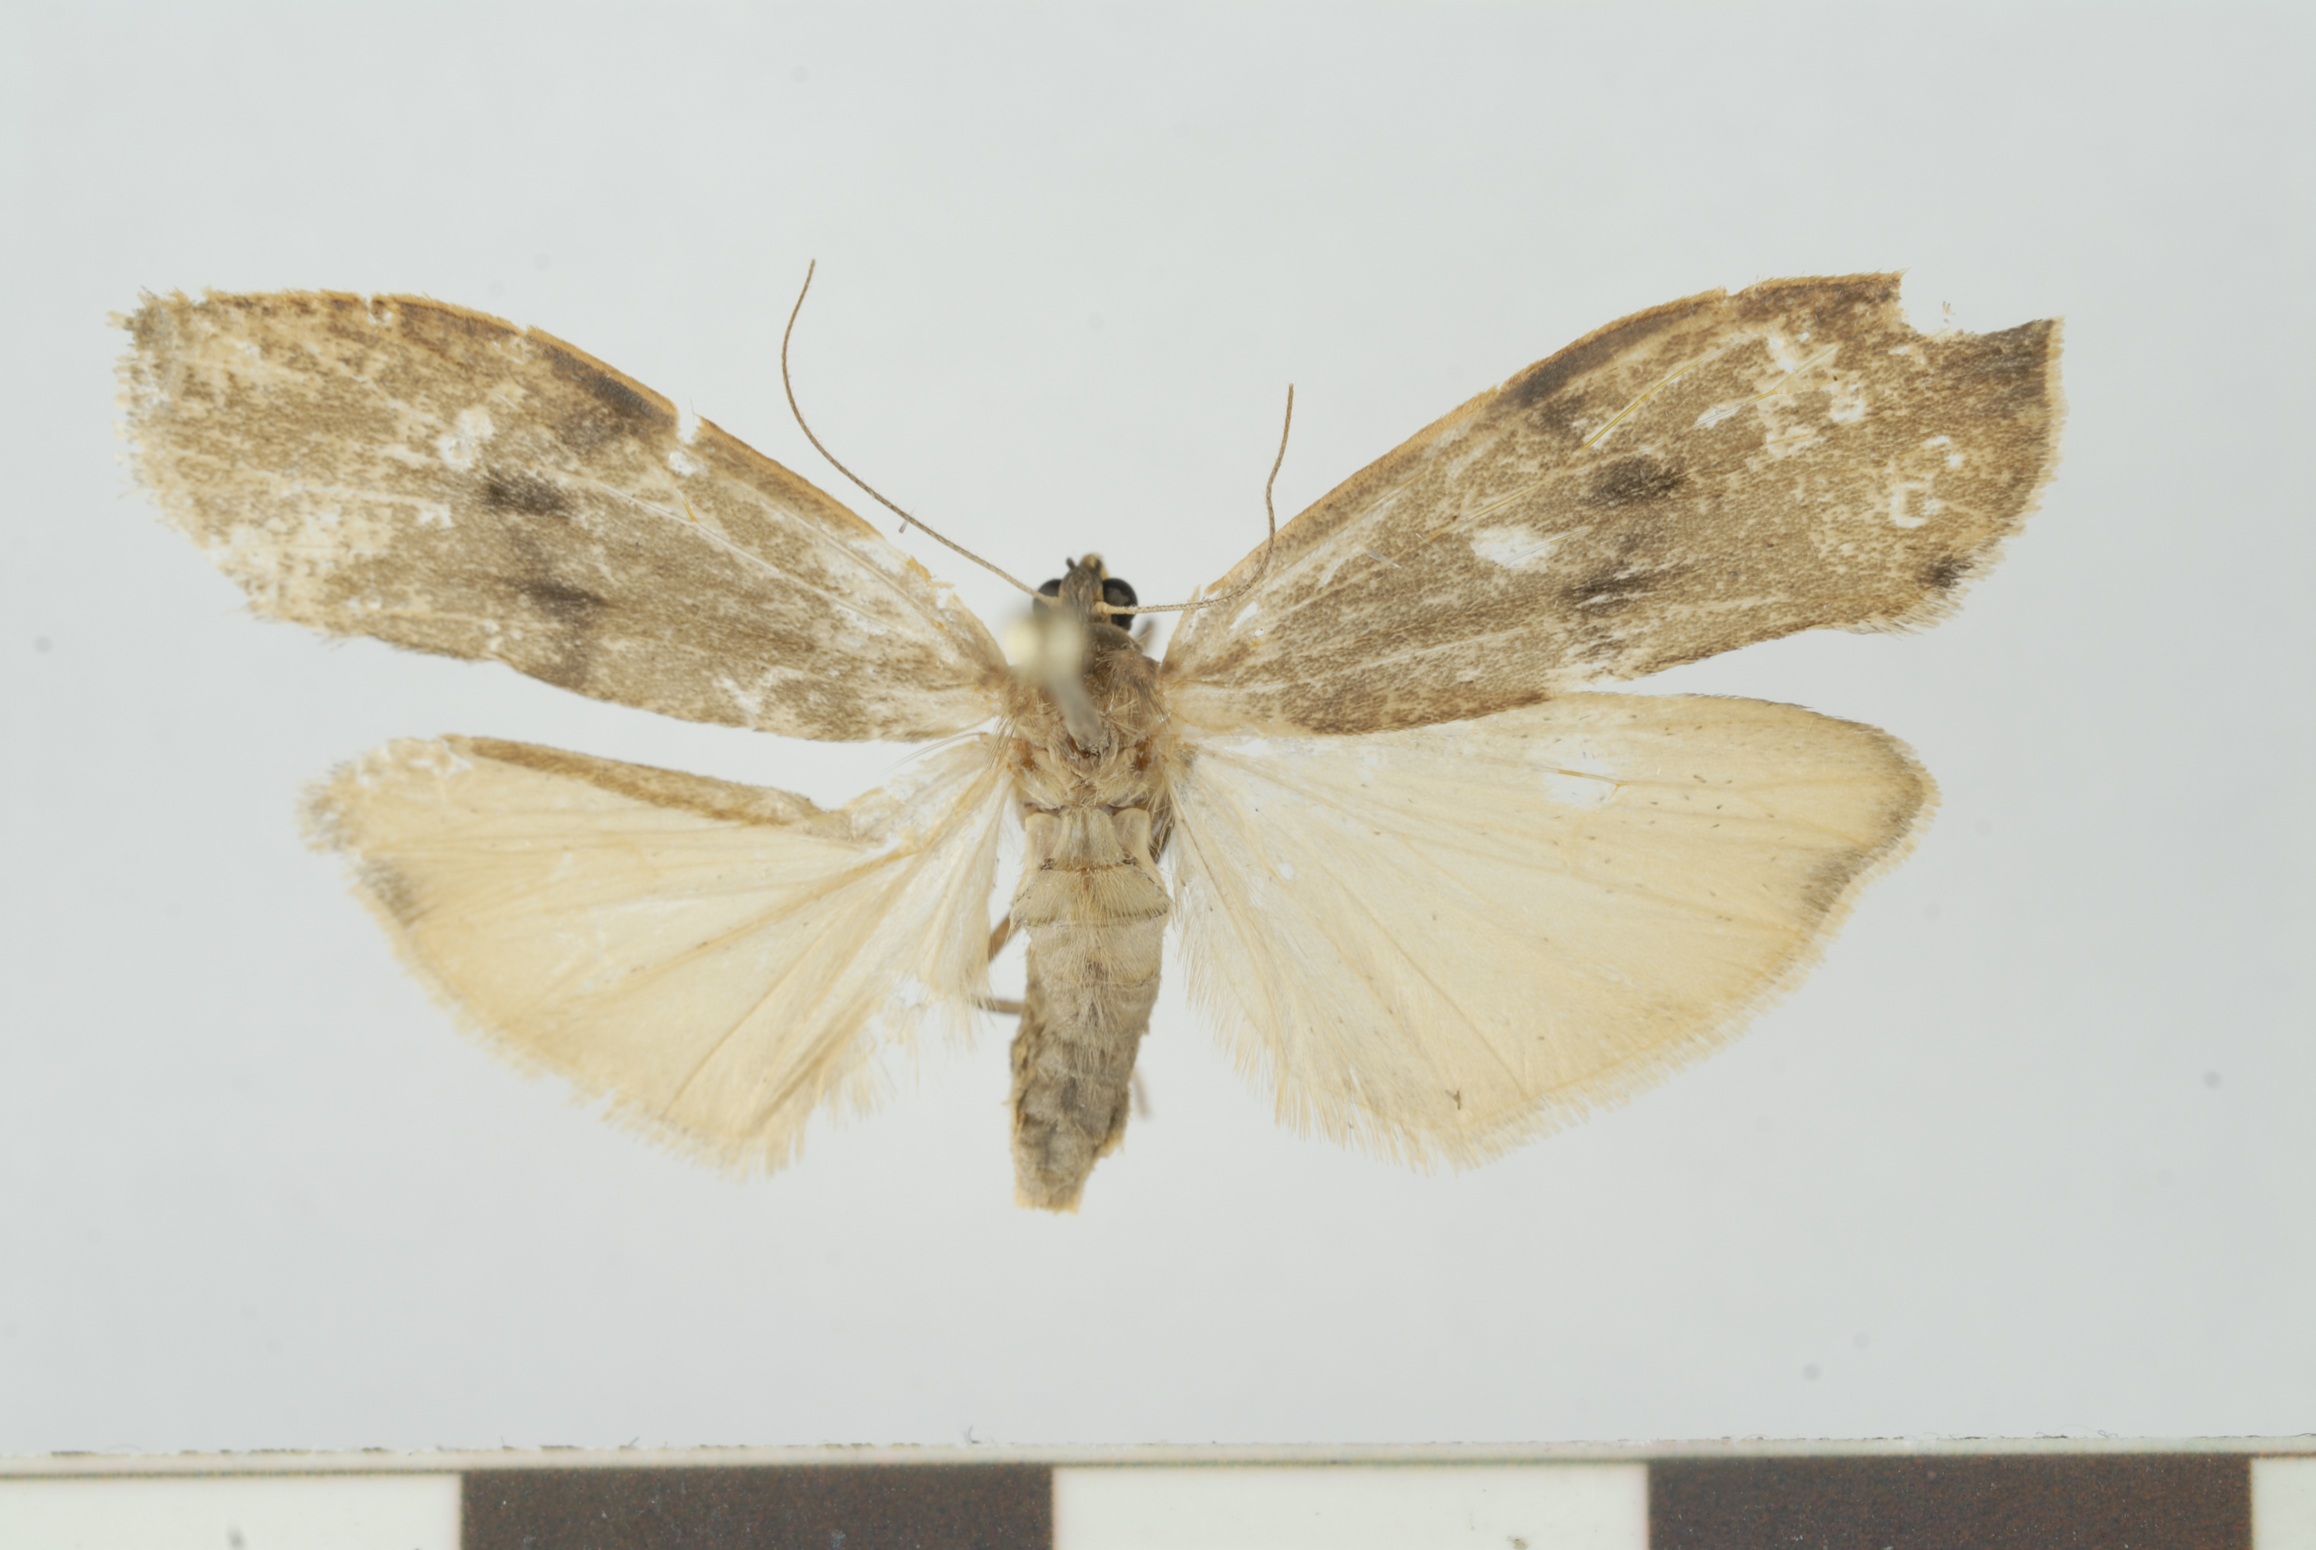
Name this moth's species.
Gampola sinica
